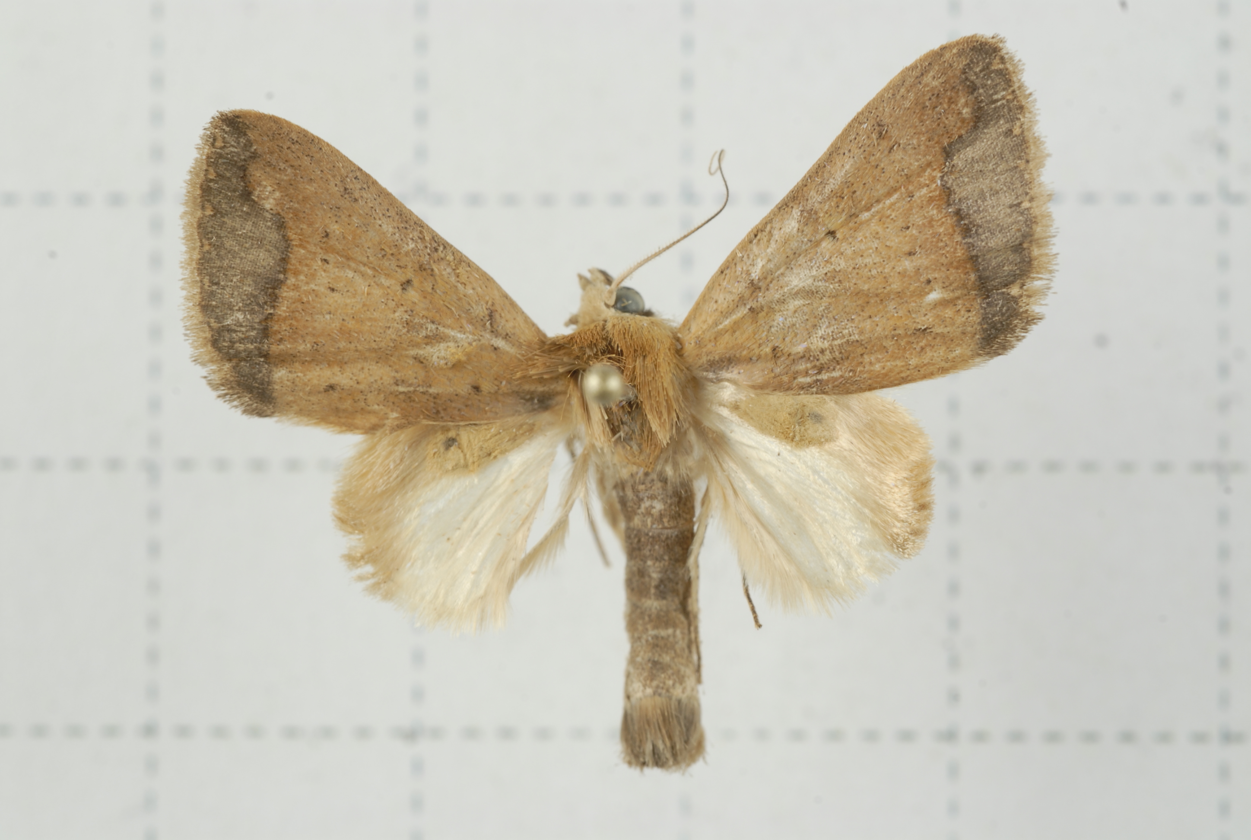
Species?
Bocula diffisa
